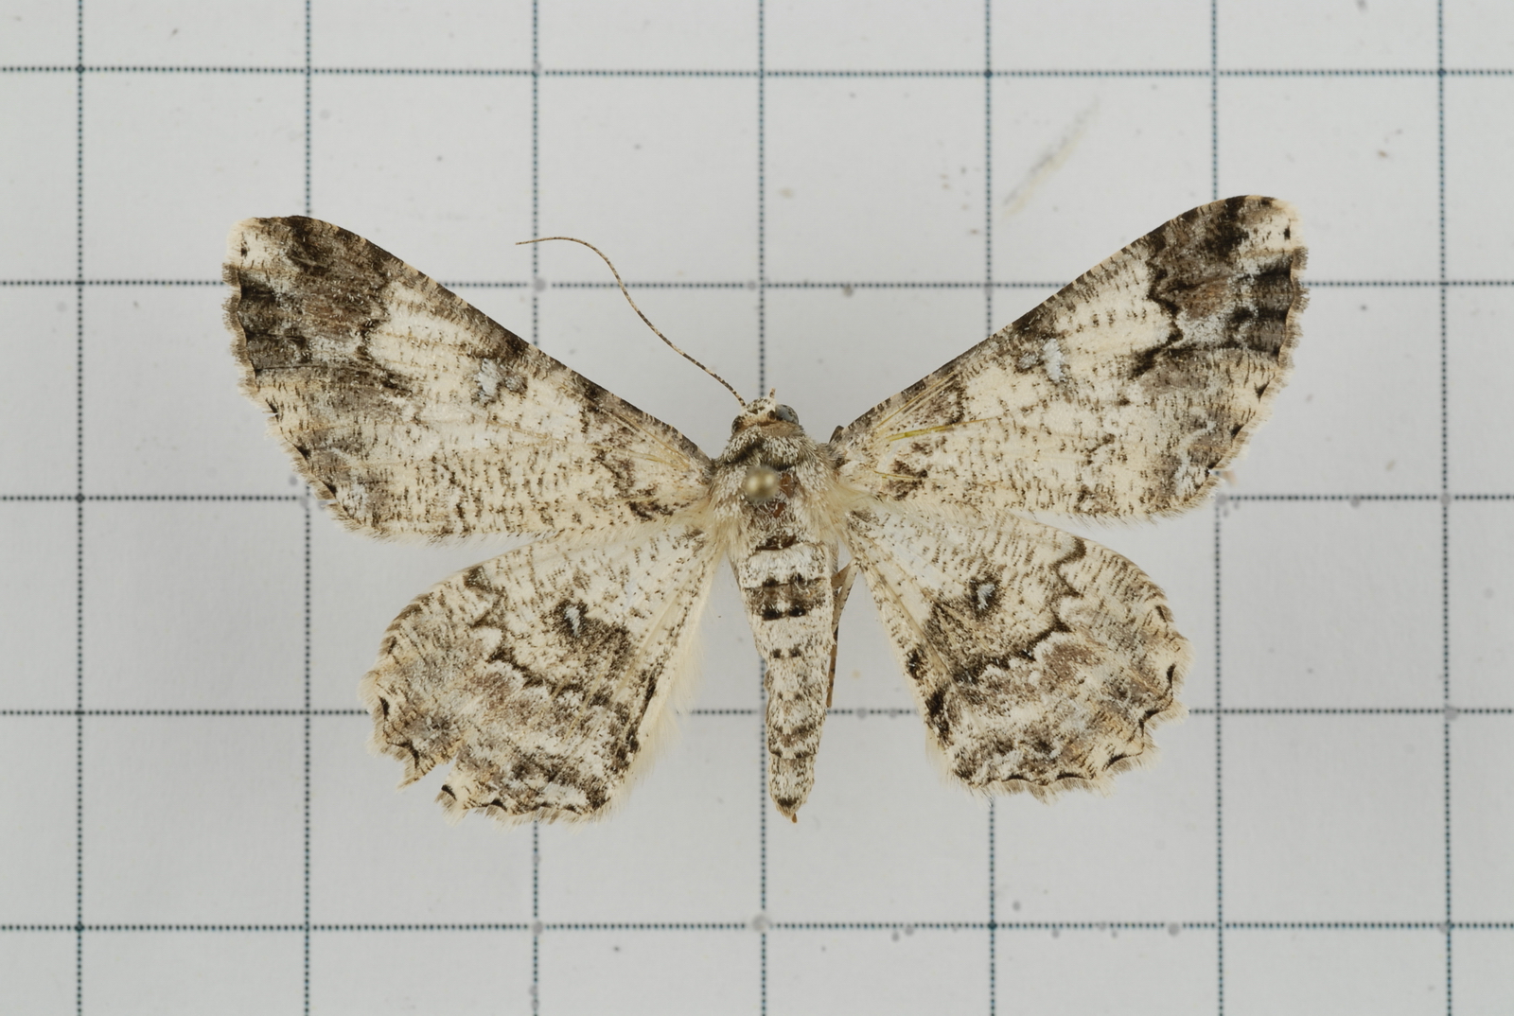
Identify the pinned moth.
Cleora fraterna
